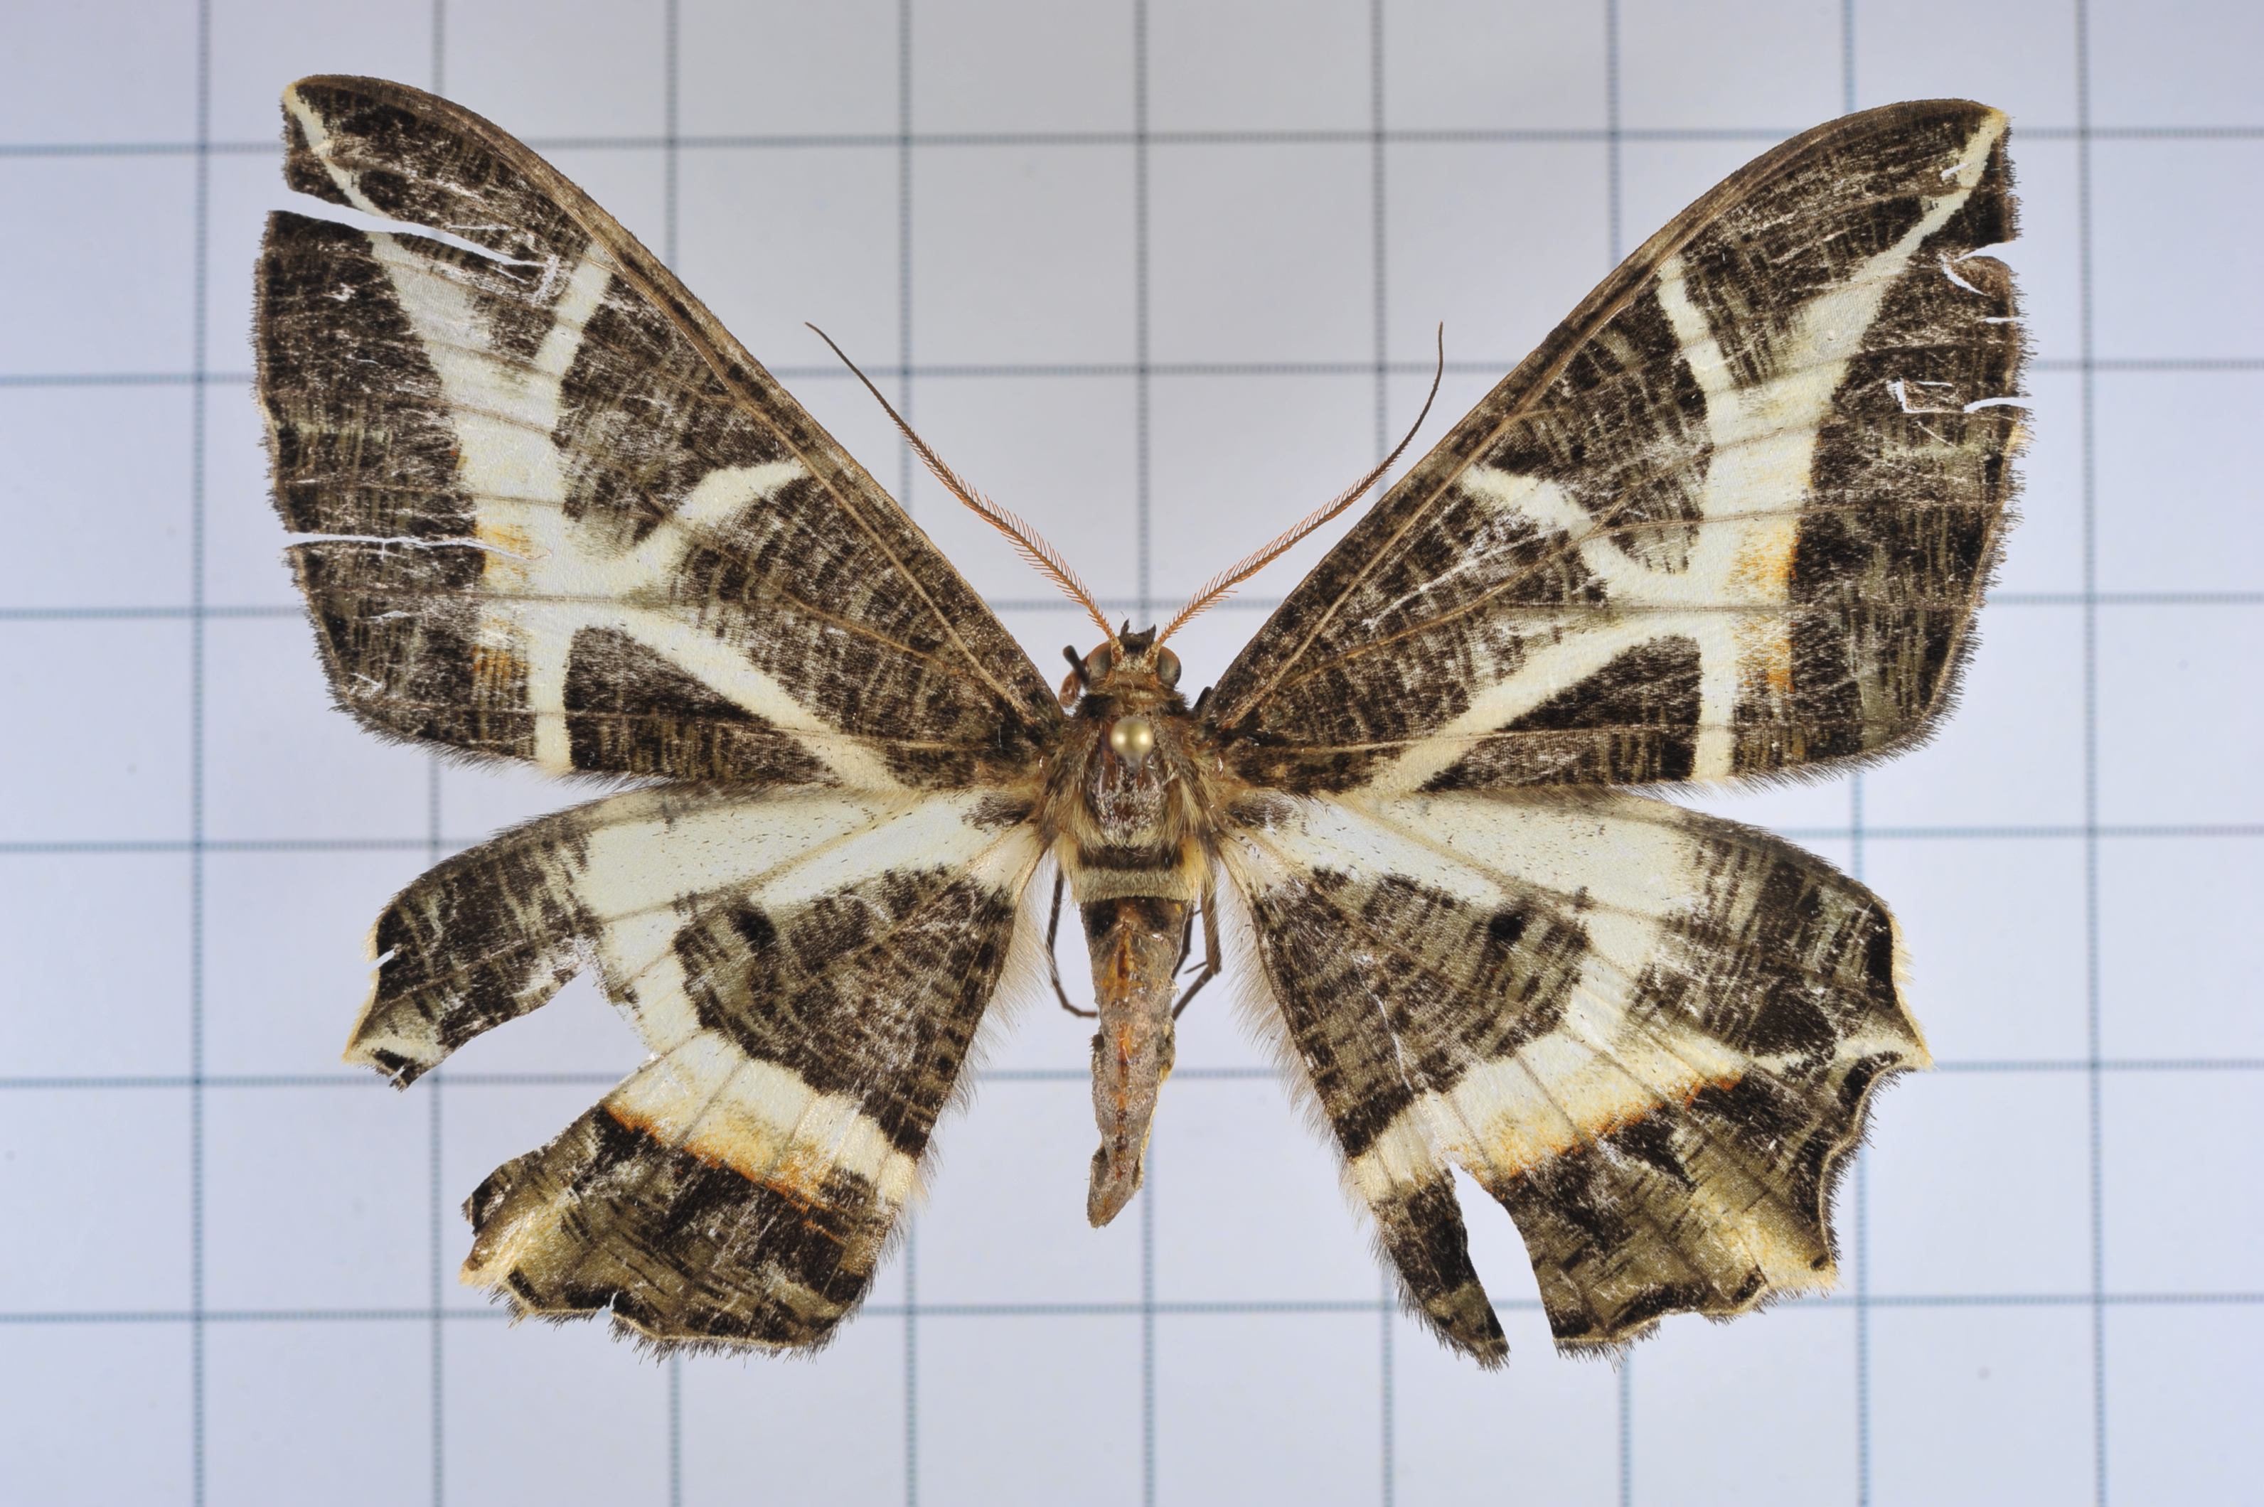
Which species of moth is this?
Mesastrape fulguraria fulguraria
